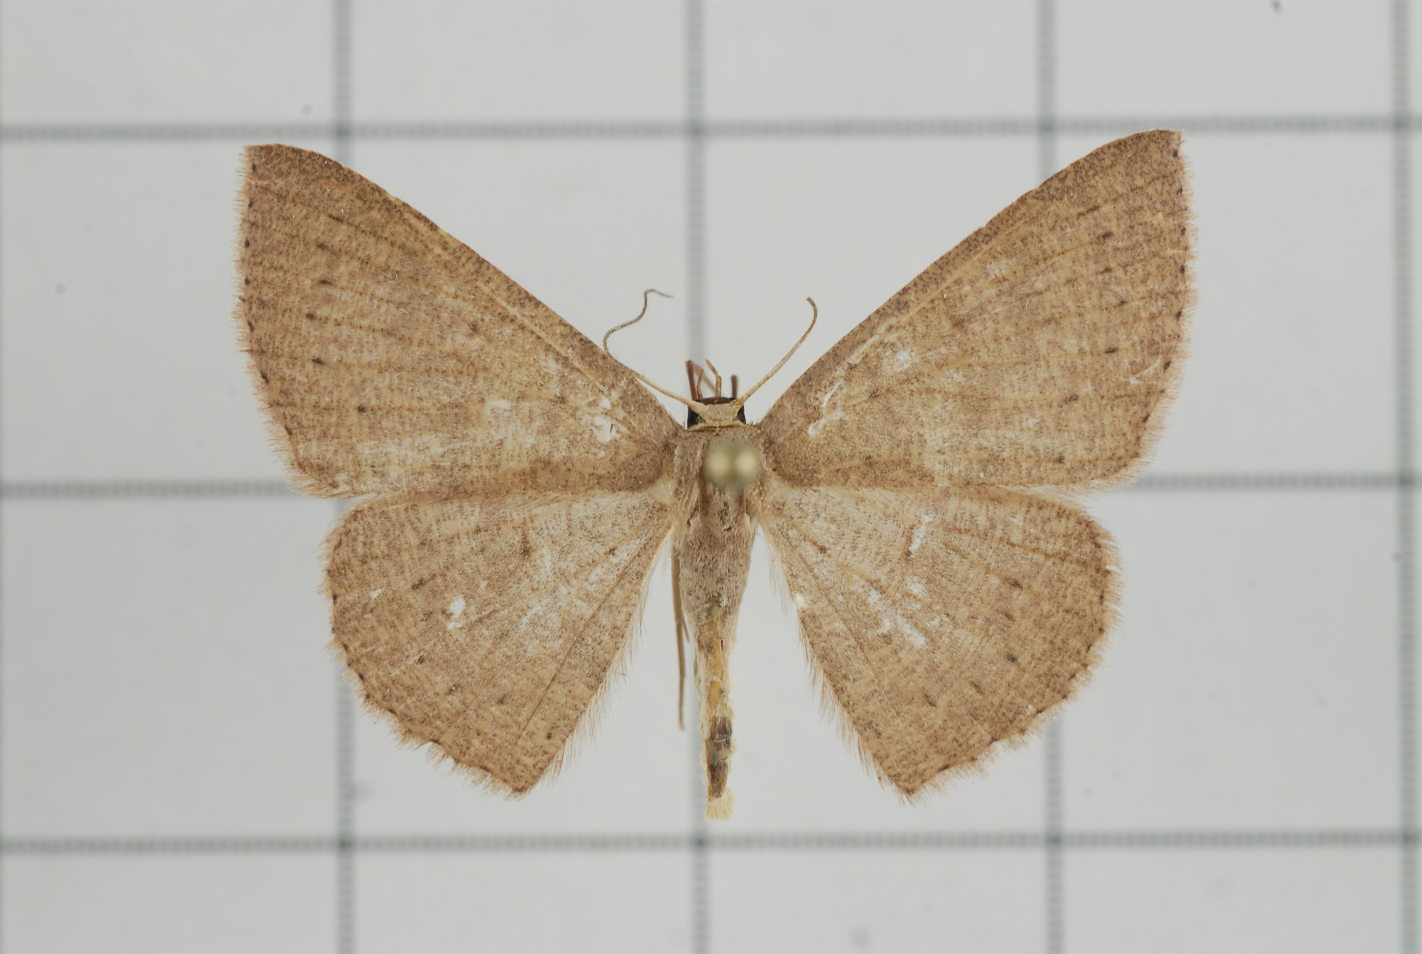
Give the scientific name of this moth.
Perixera absconditaria
